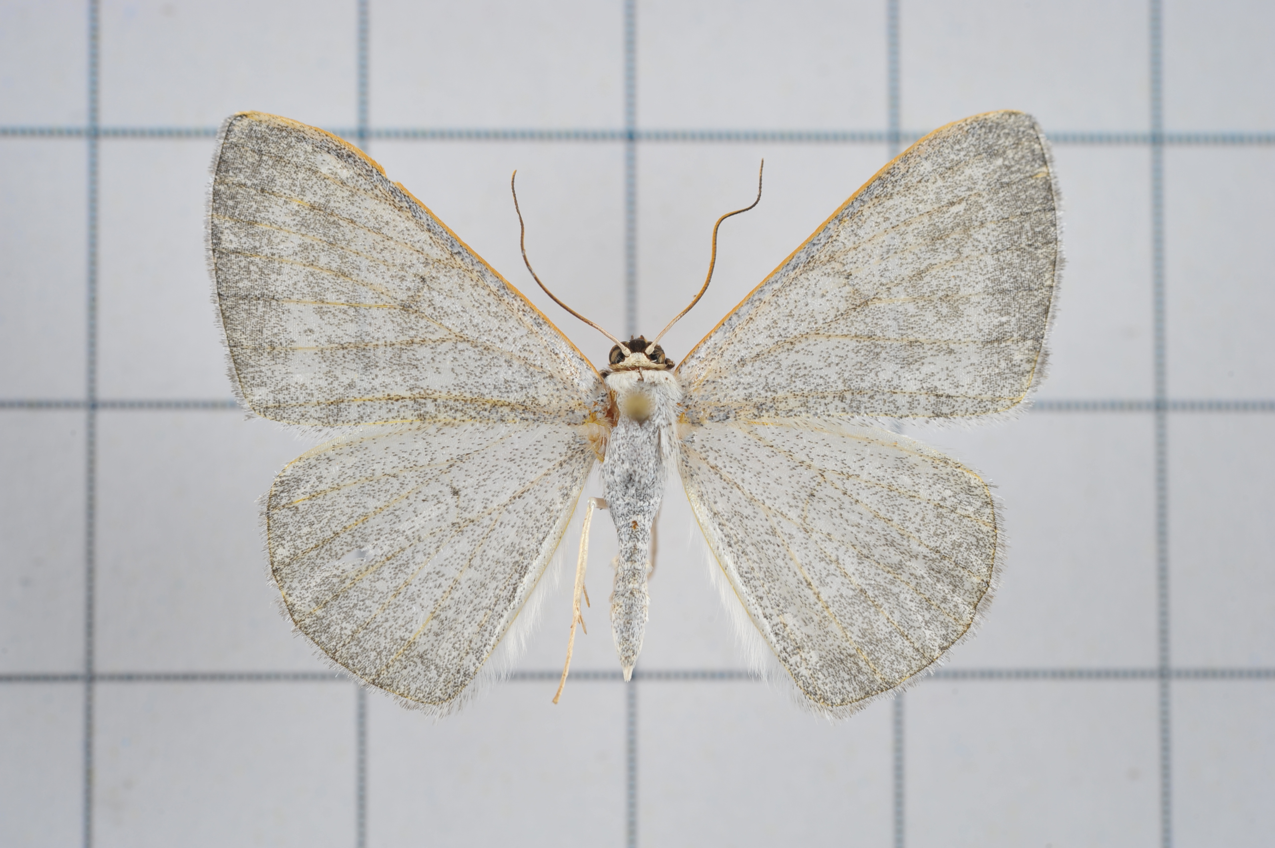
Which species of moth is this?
Lomographa platyleucata marginata
